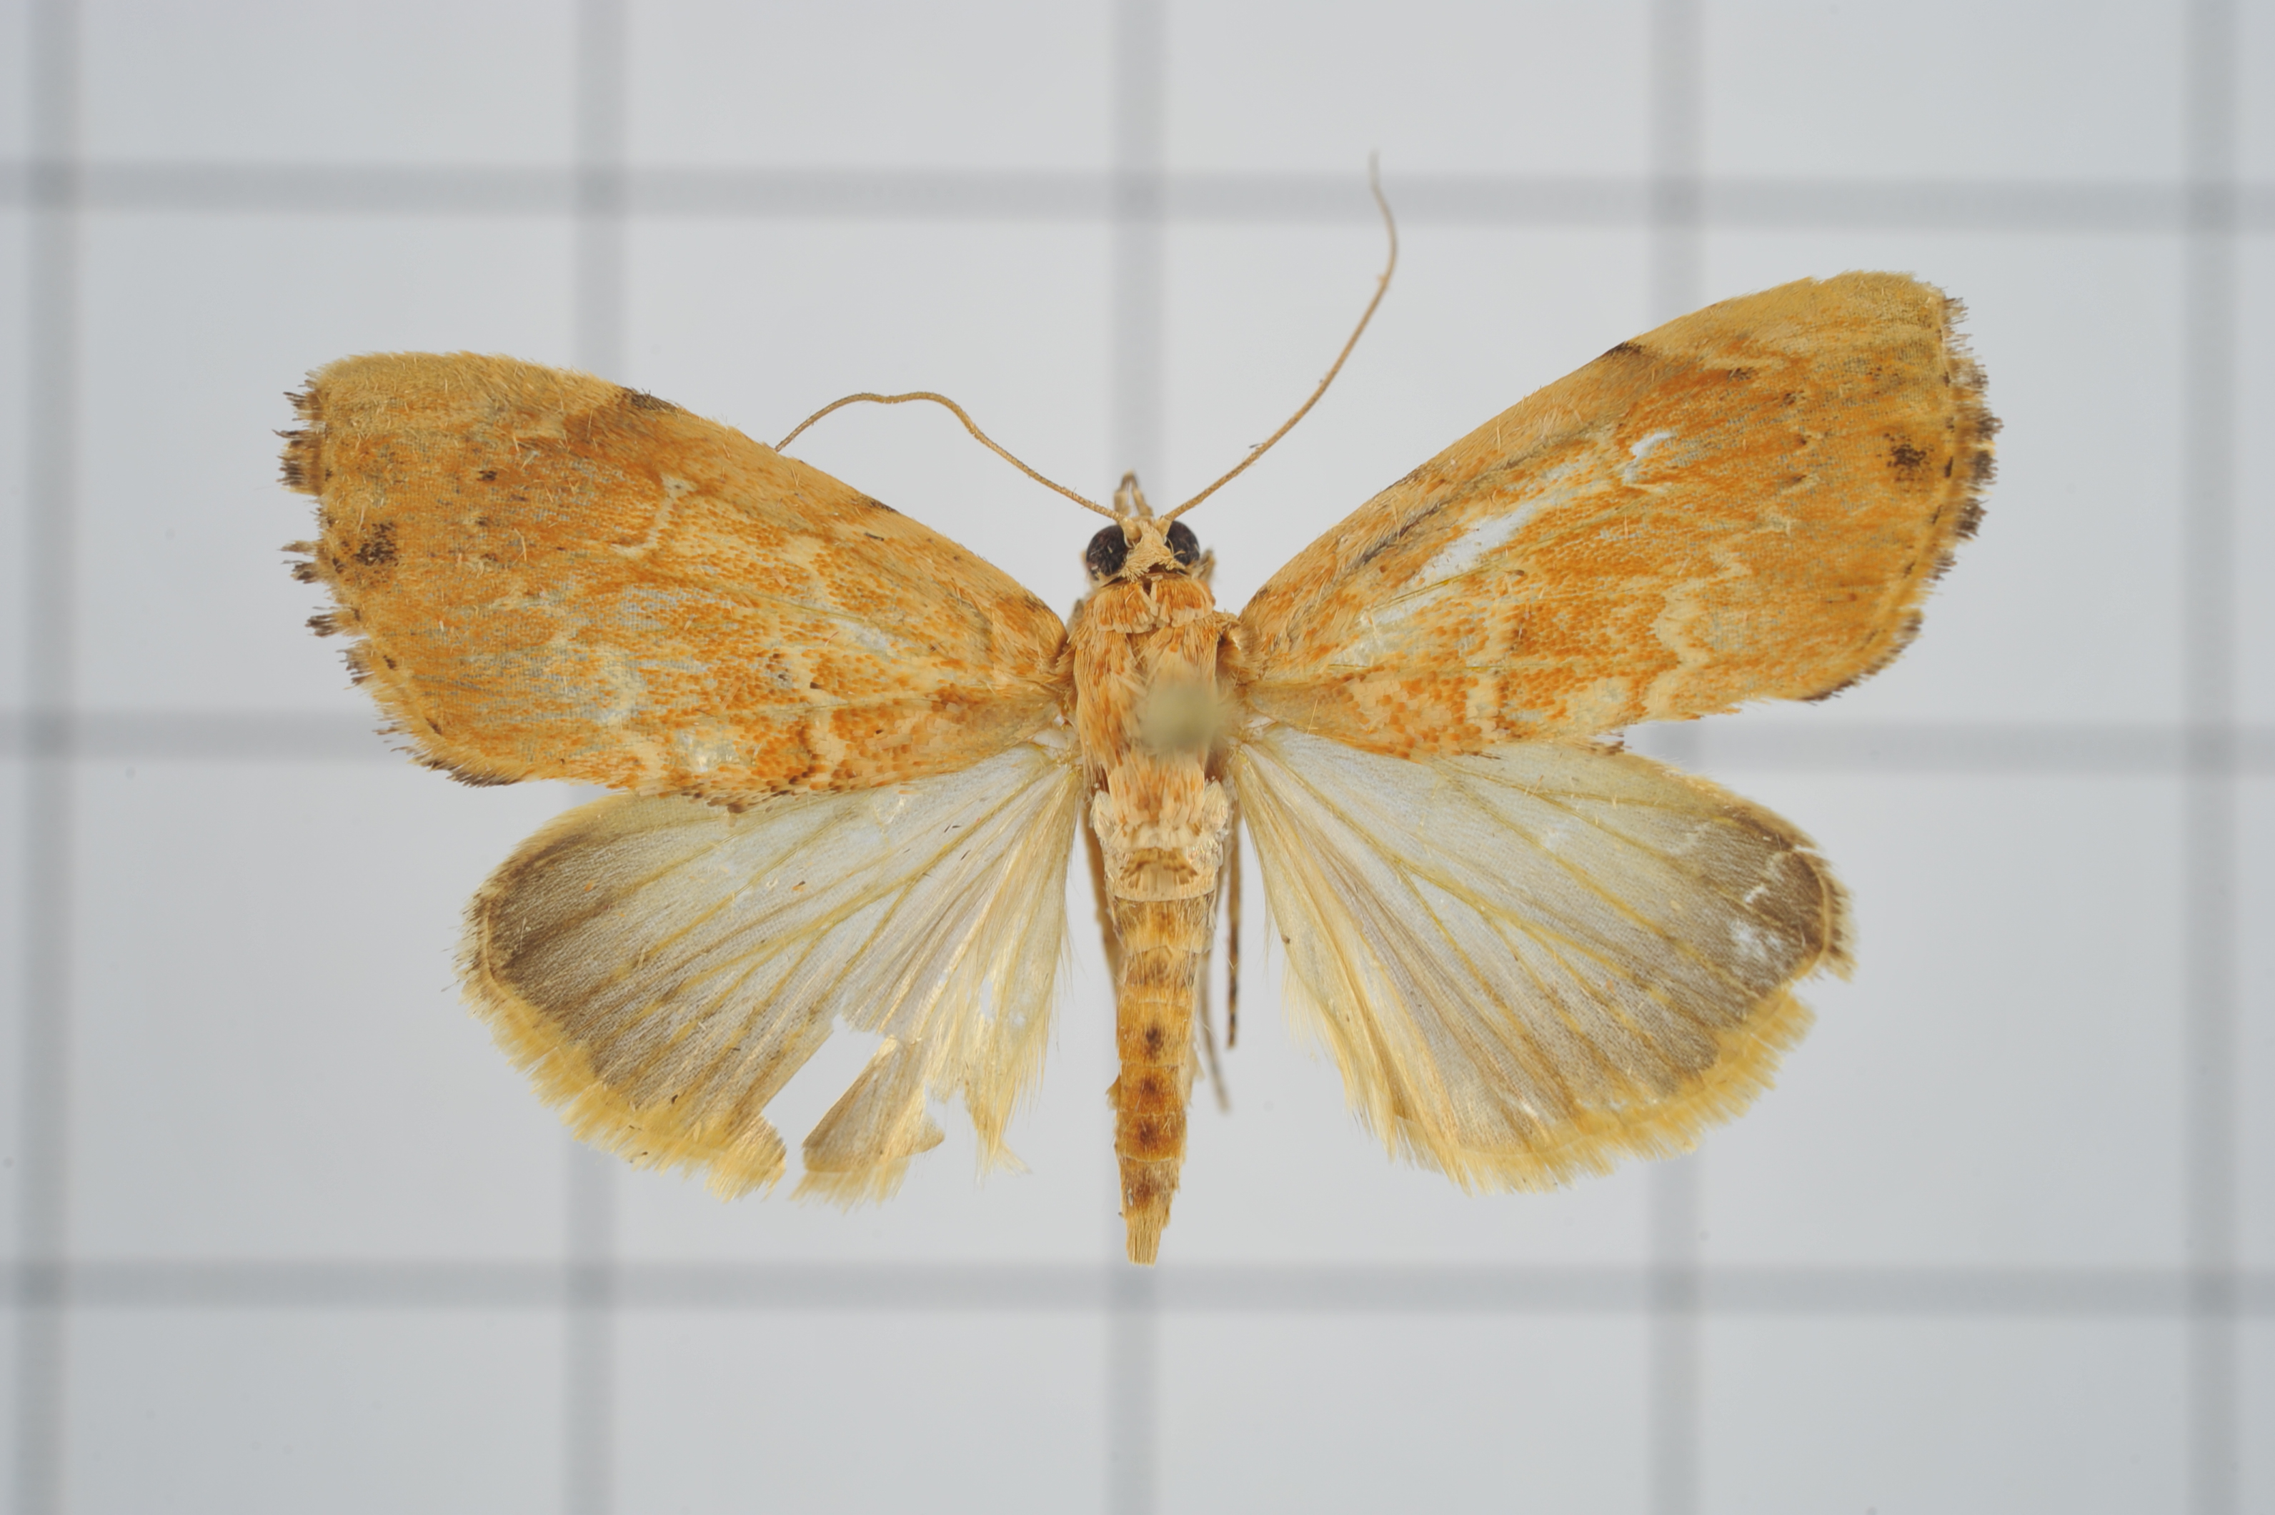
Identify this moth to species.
Crocidolomia subhirsutalis
